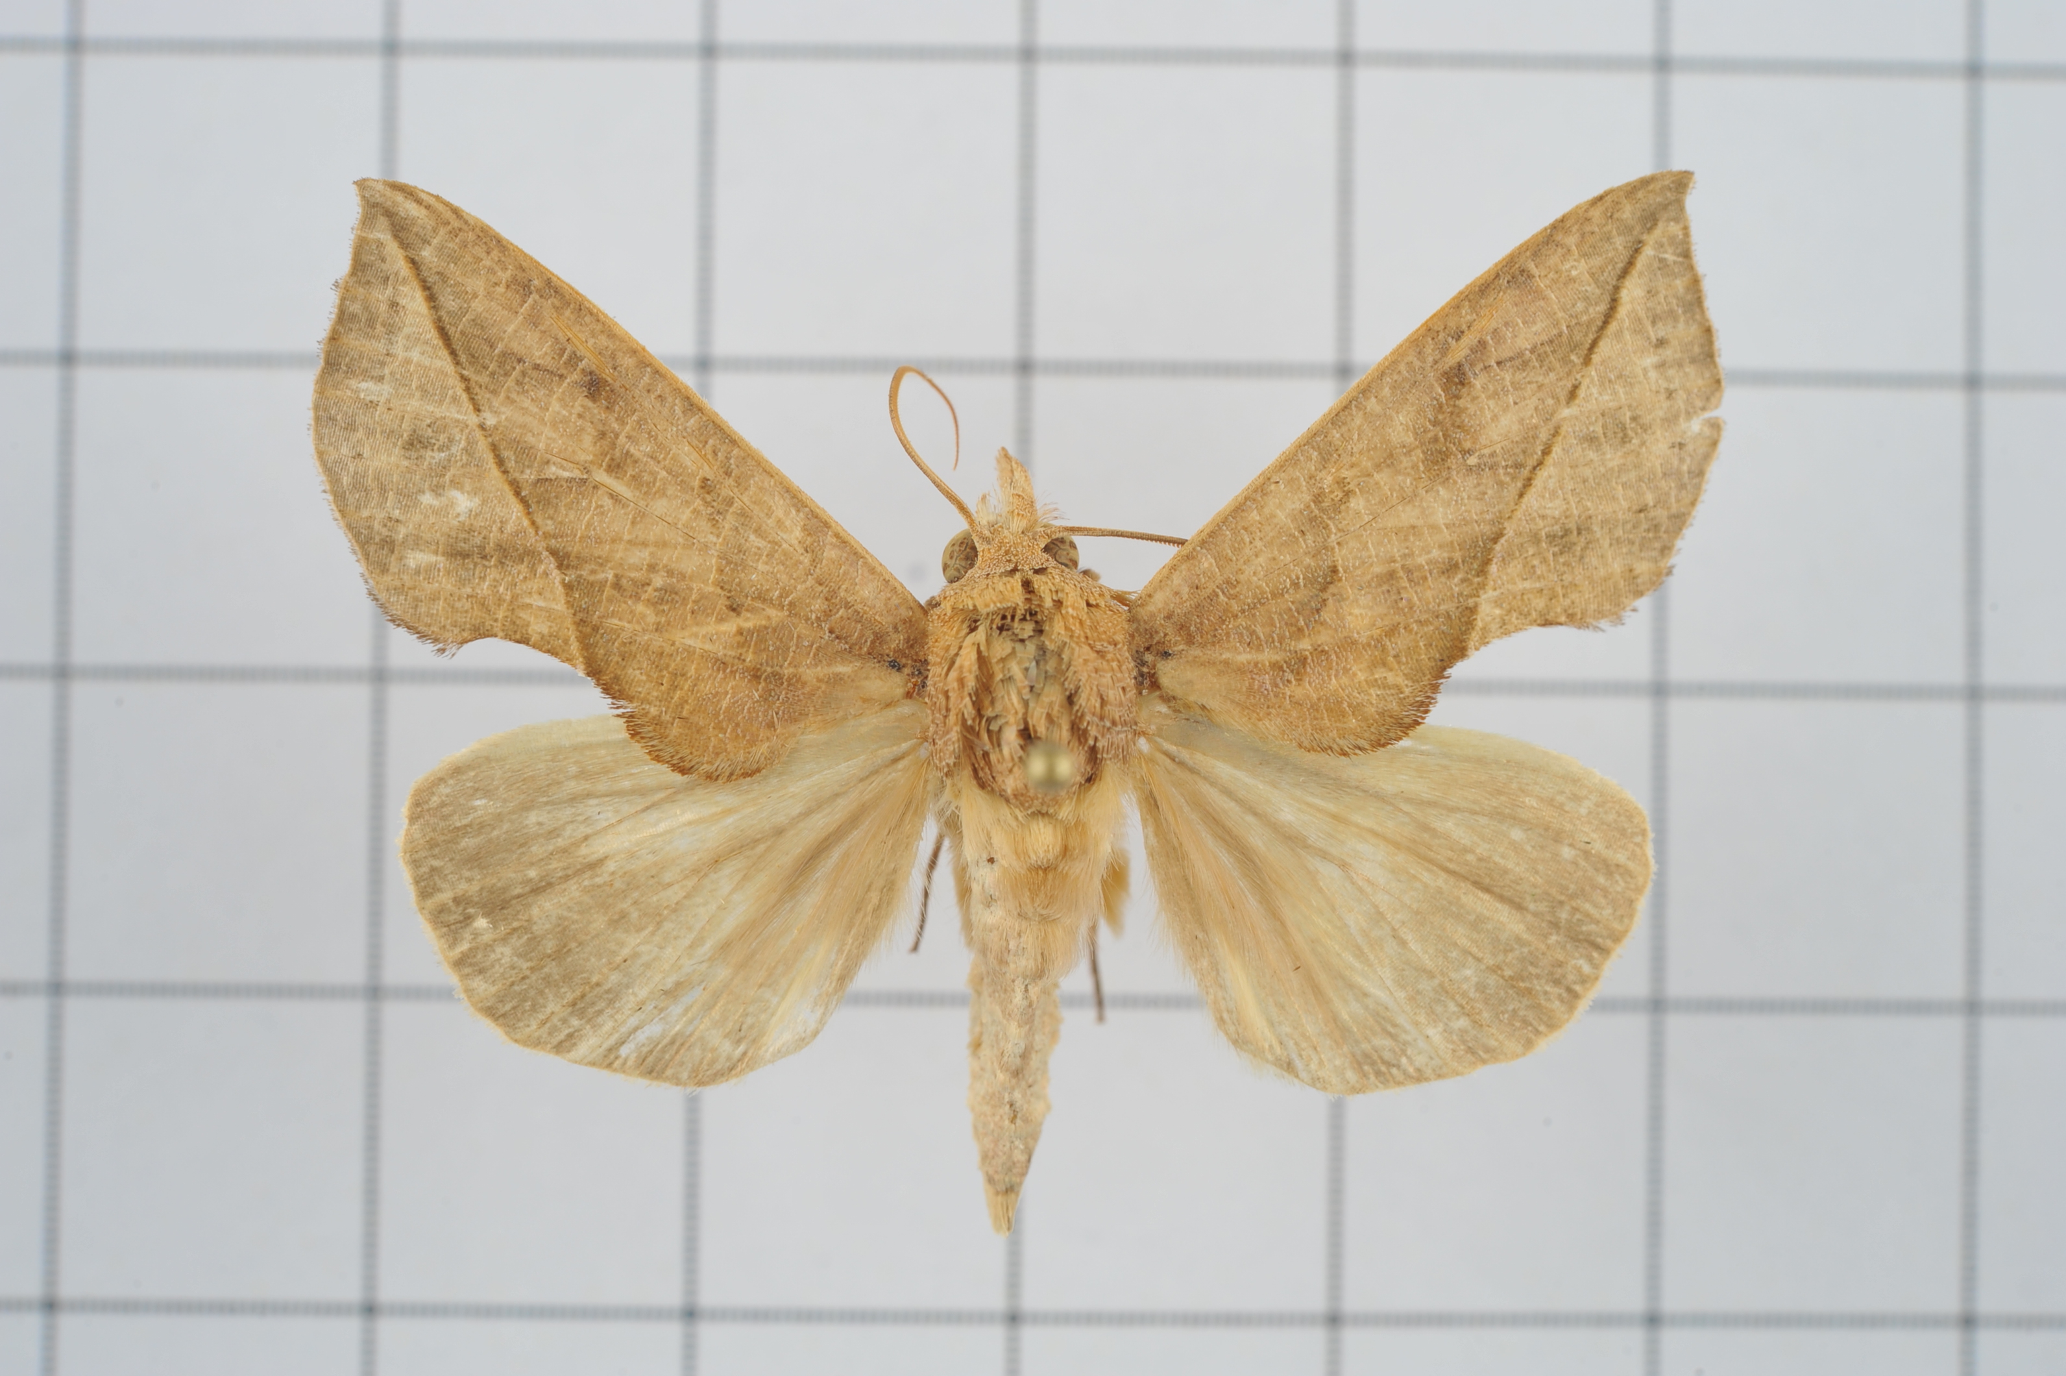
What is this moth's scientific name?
Calyptra minuticornis bisacutum
